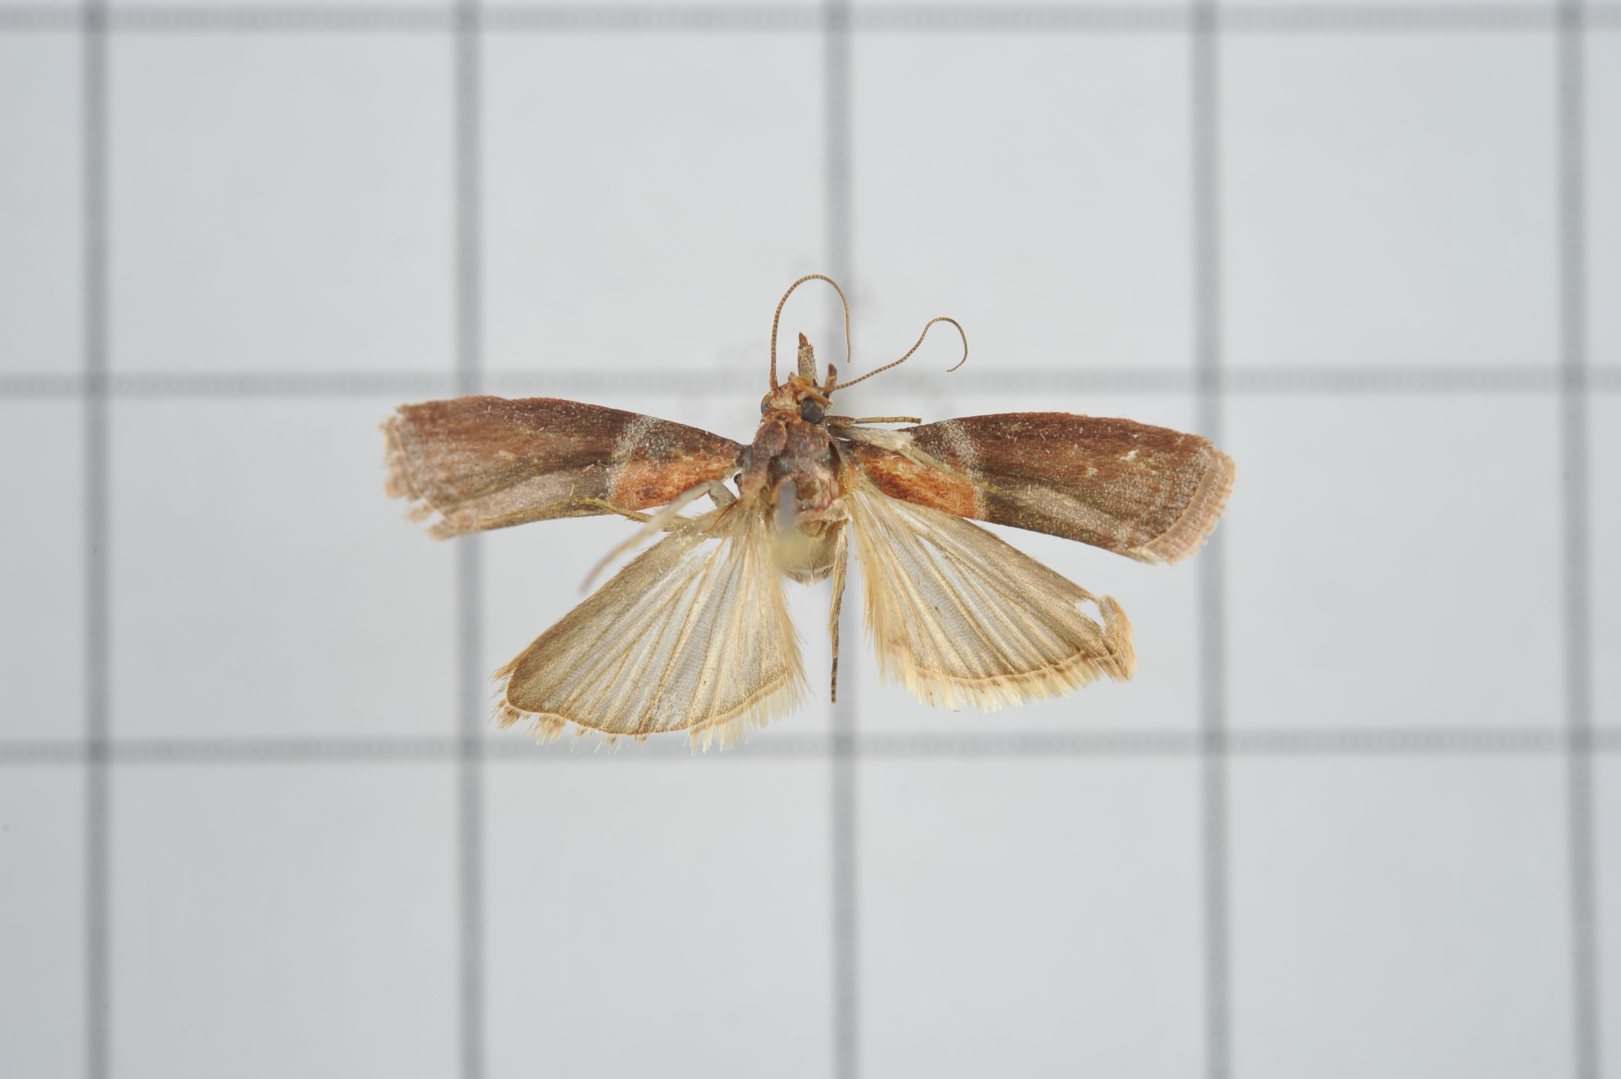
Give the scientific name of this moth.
Addyme inductalis
